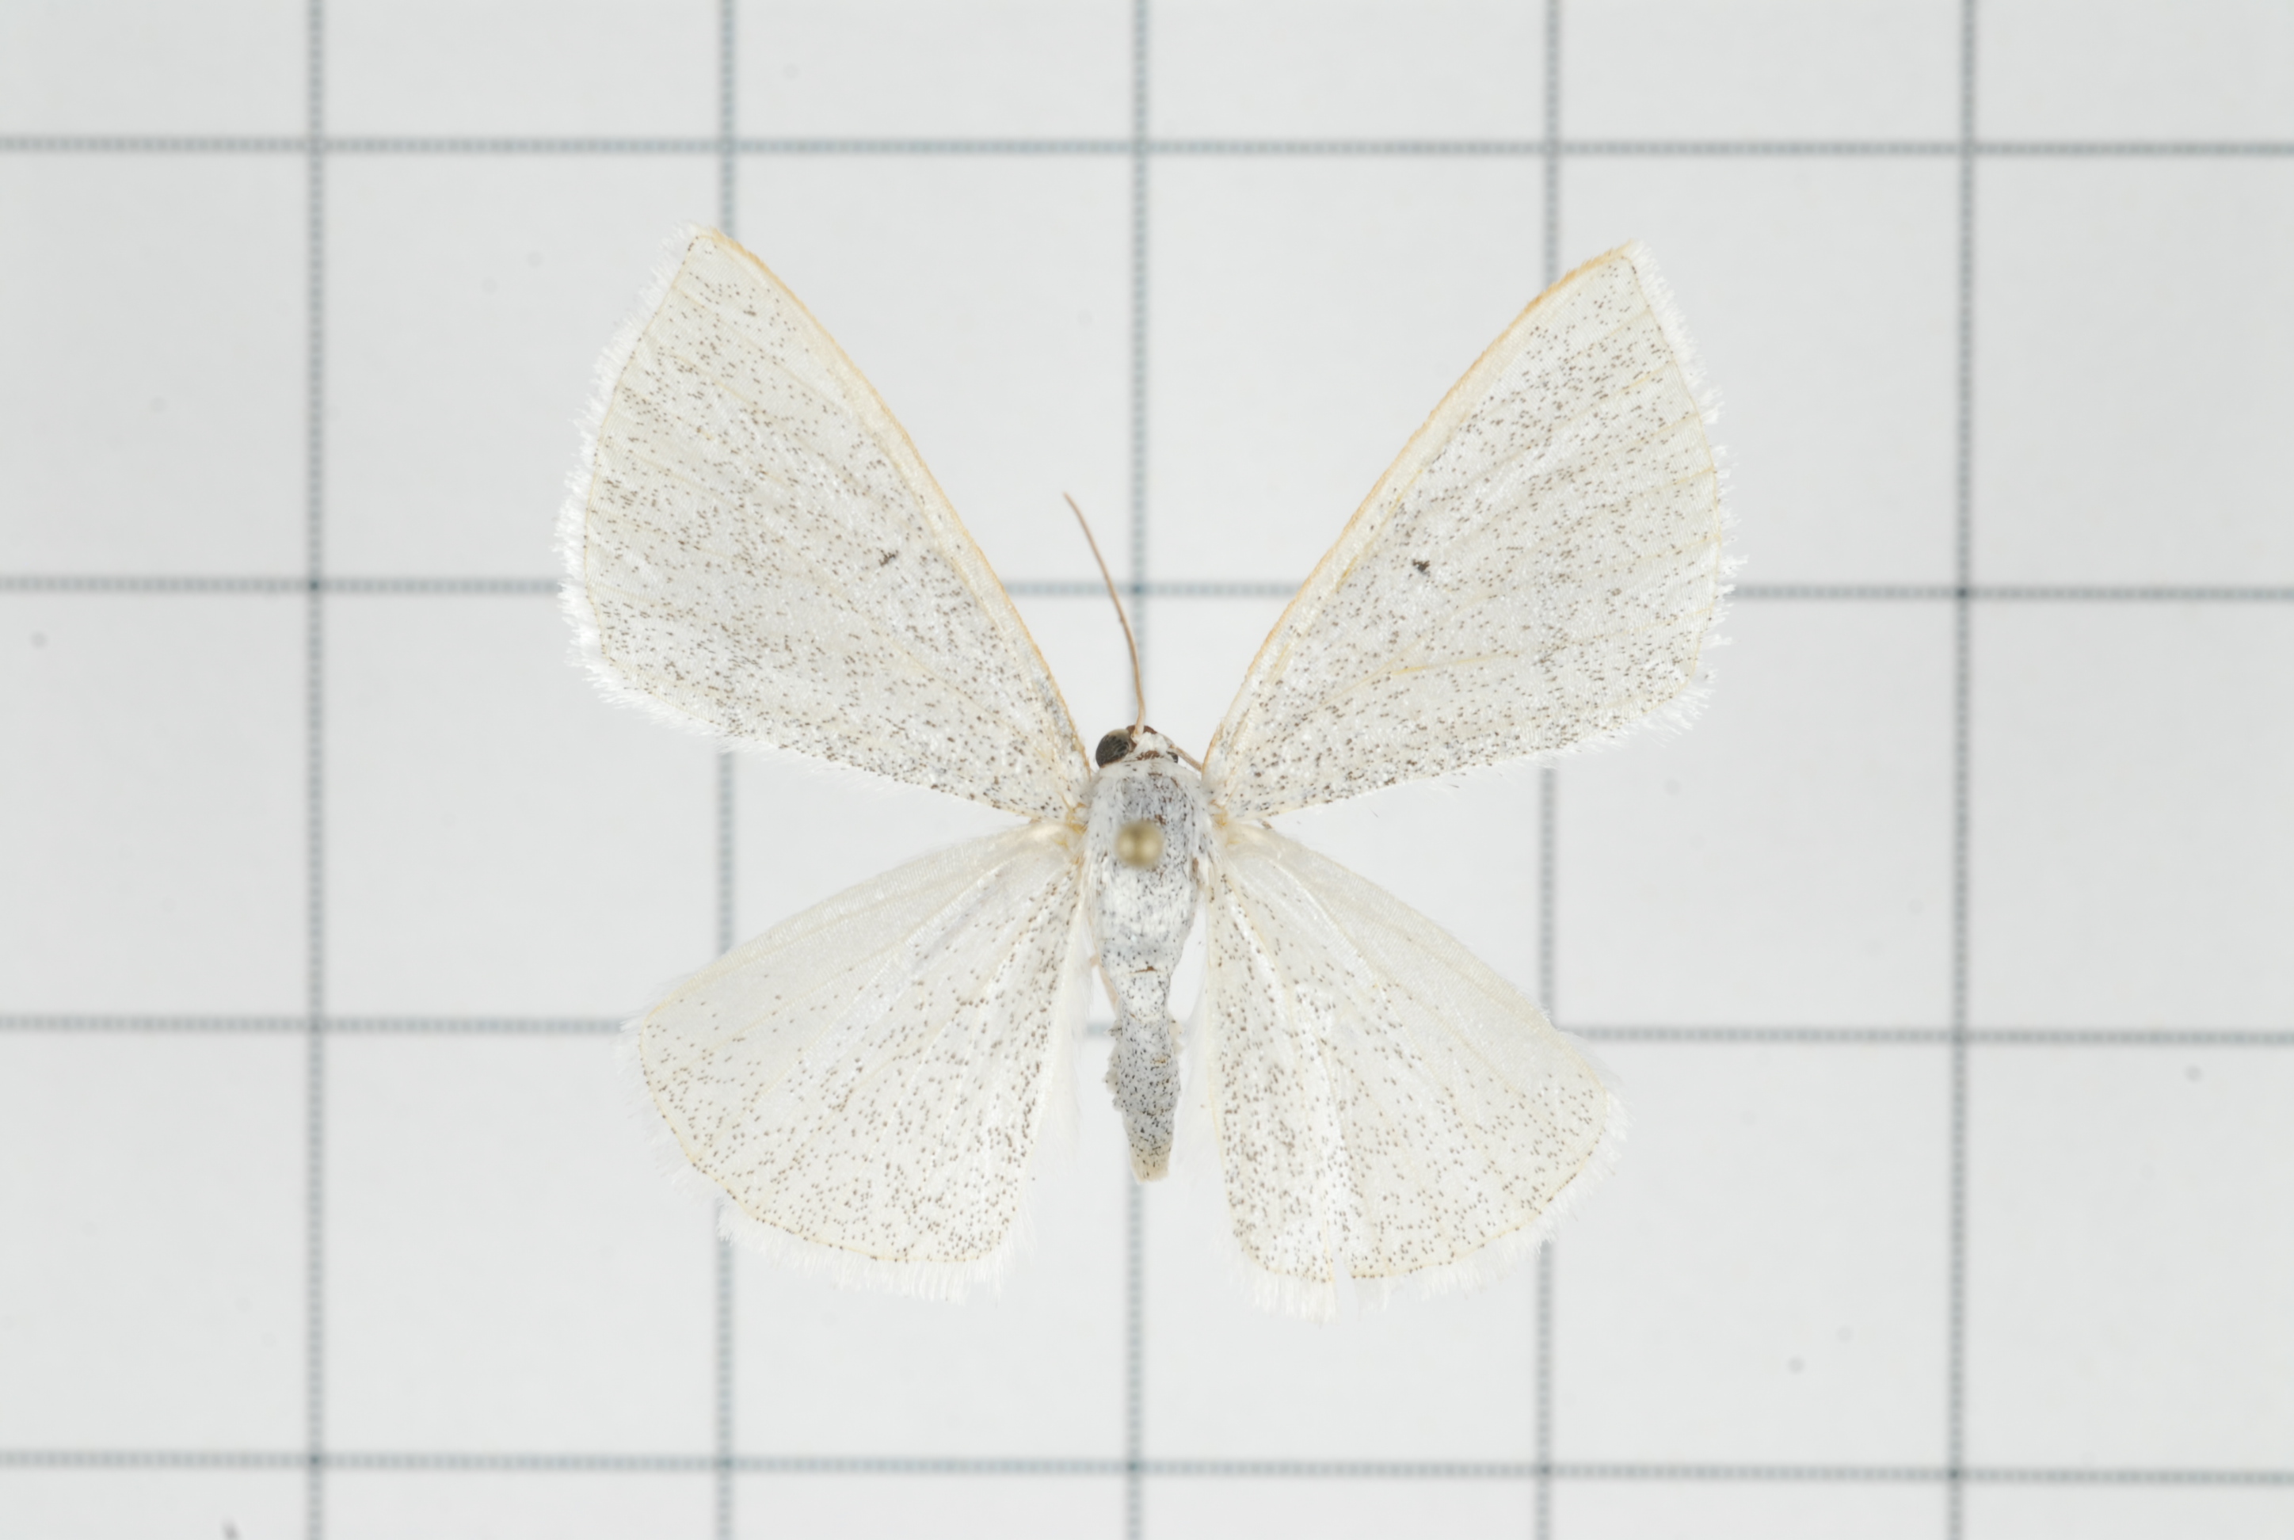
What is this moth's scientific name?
Lomographa margarita
